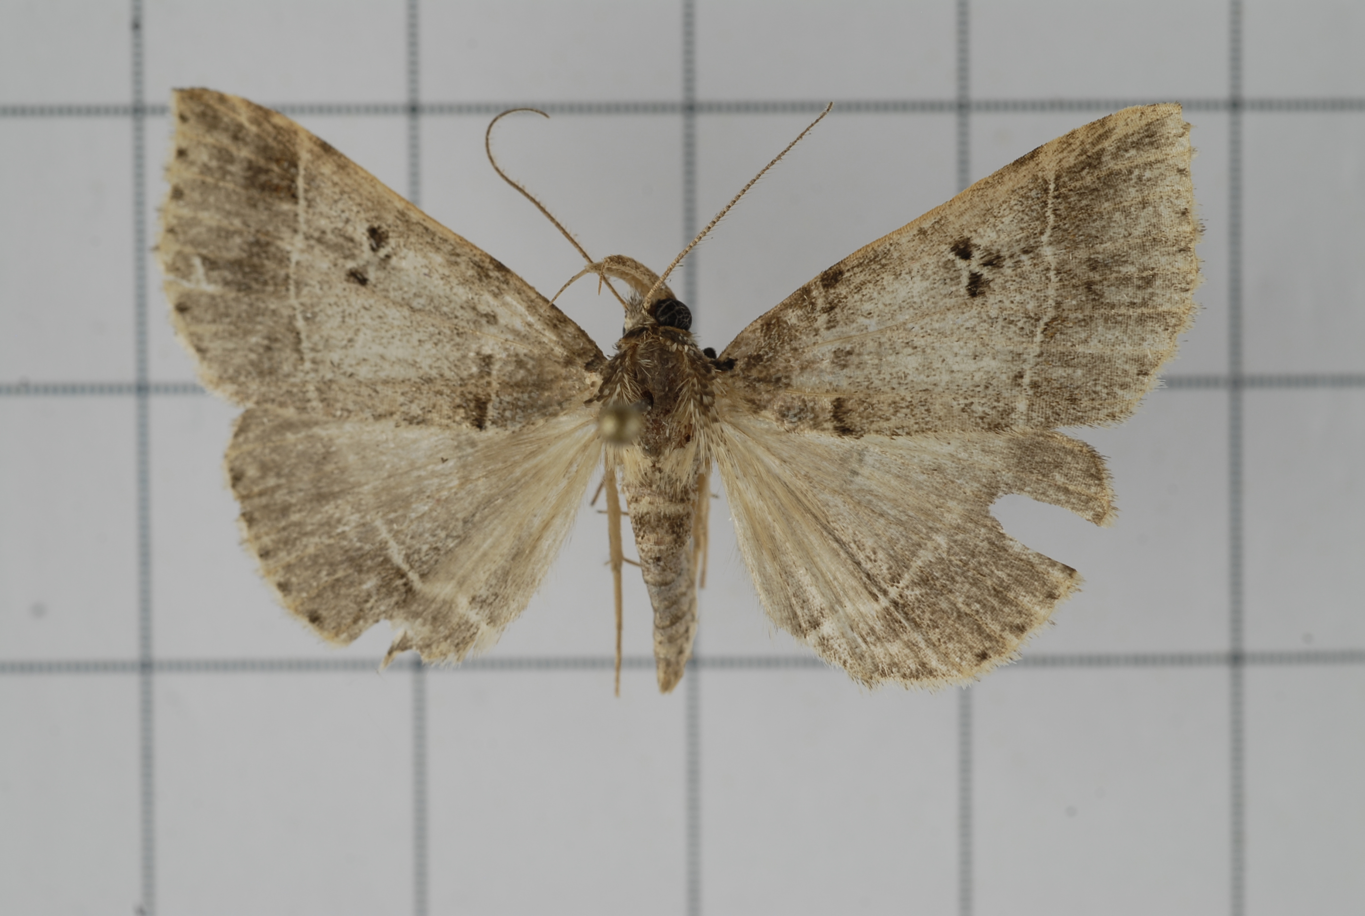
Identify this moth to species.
Bertula parallela
